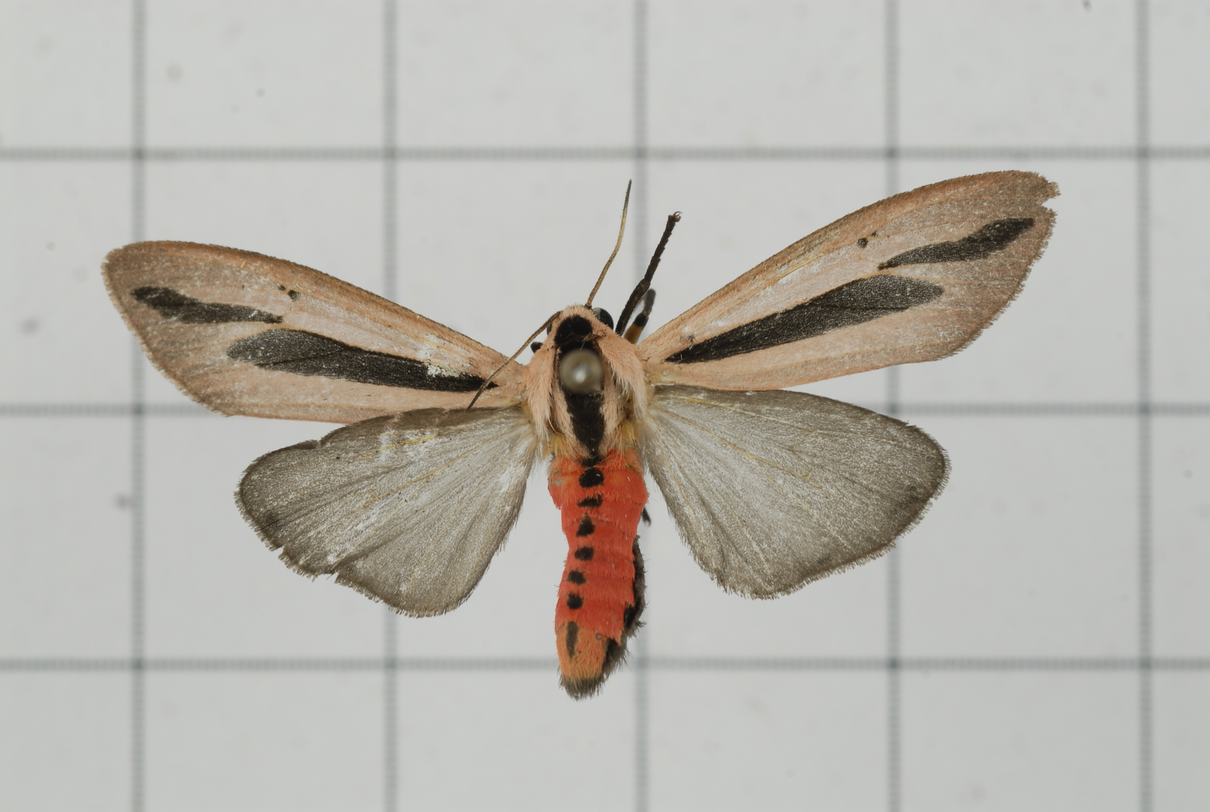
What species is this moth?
Creatonotos gangis
